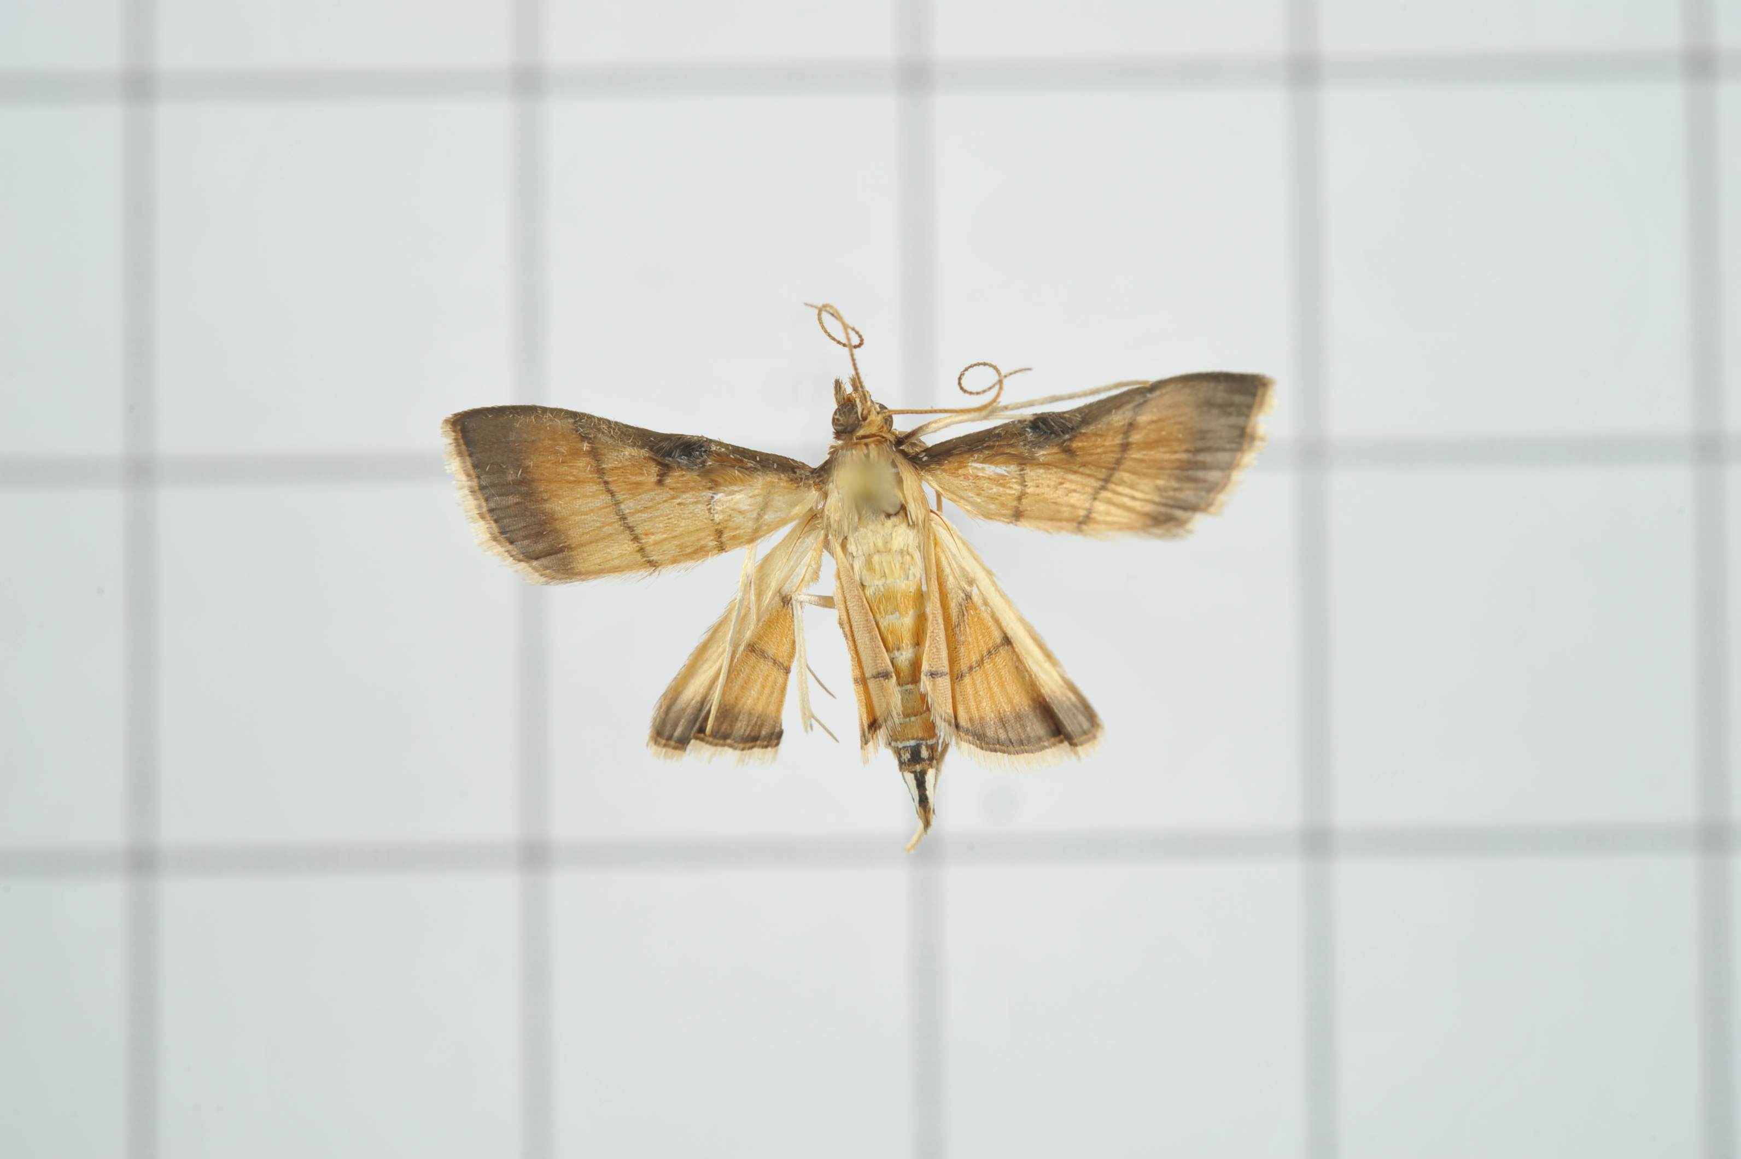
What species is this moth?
Cnaphalocrocis medinalis
